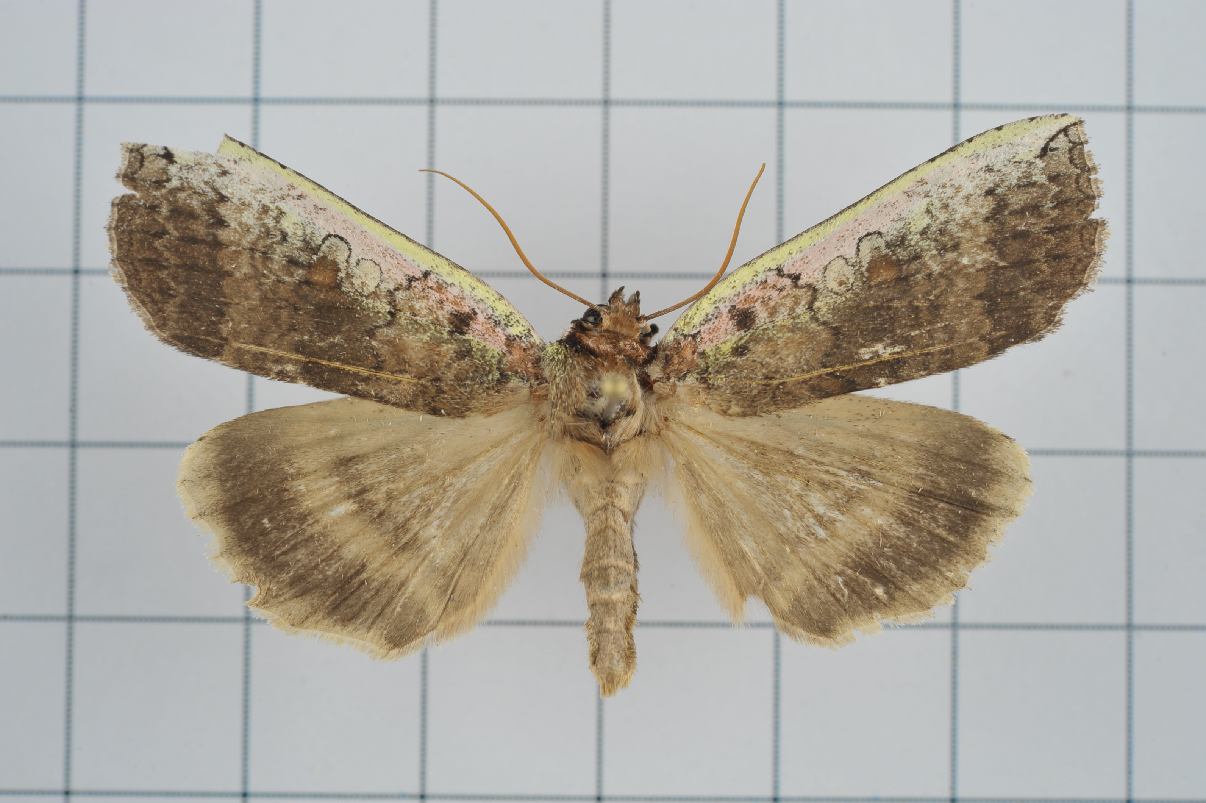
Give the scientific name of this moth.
Tethea oberthueri taiwana
